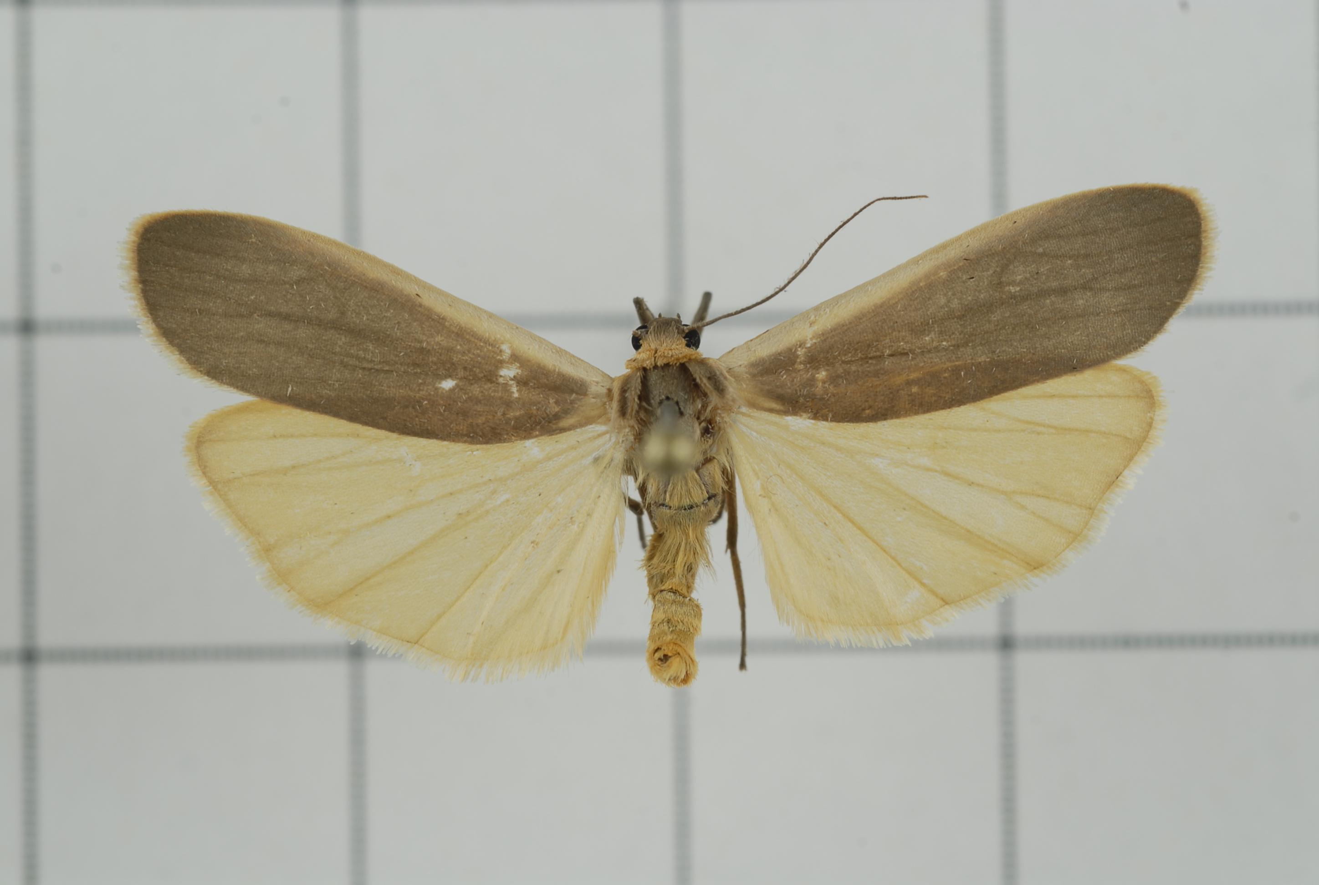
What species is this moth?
Brunia antica
